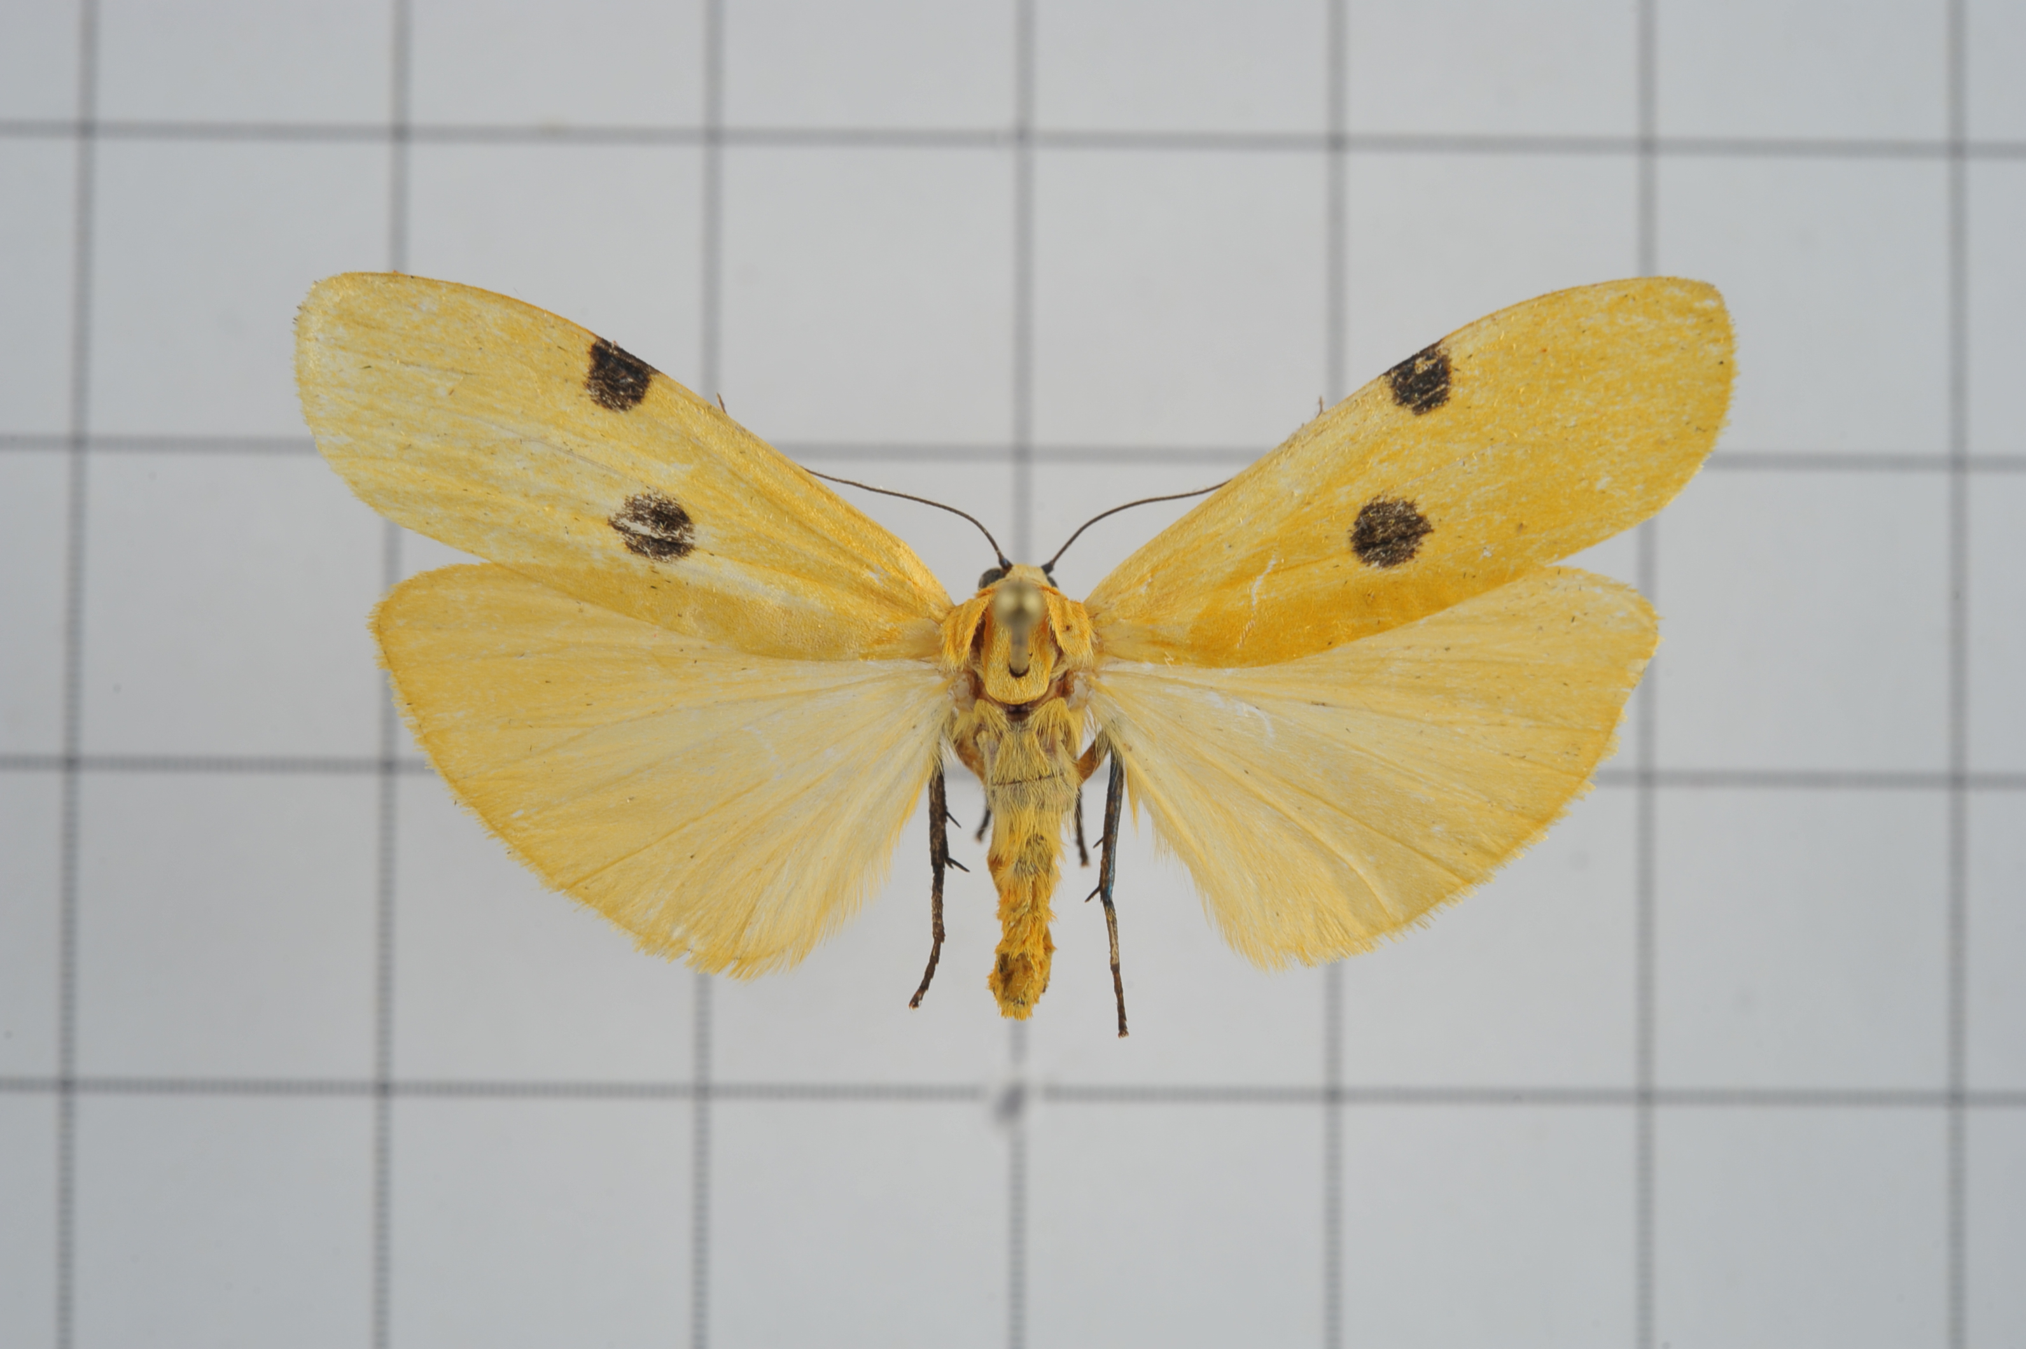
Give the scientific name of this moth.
Conilepia nigricosta paiwan
